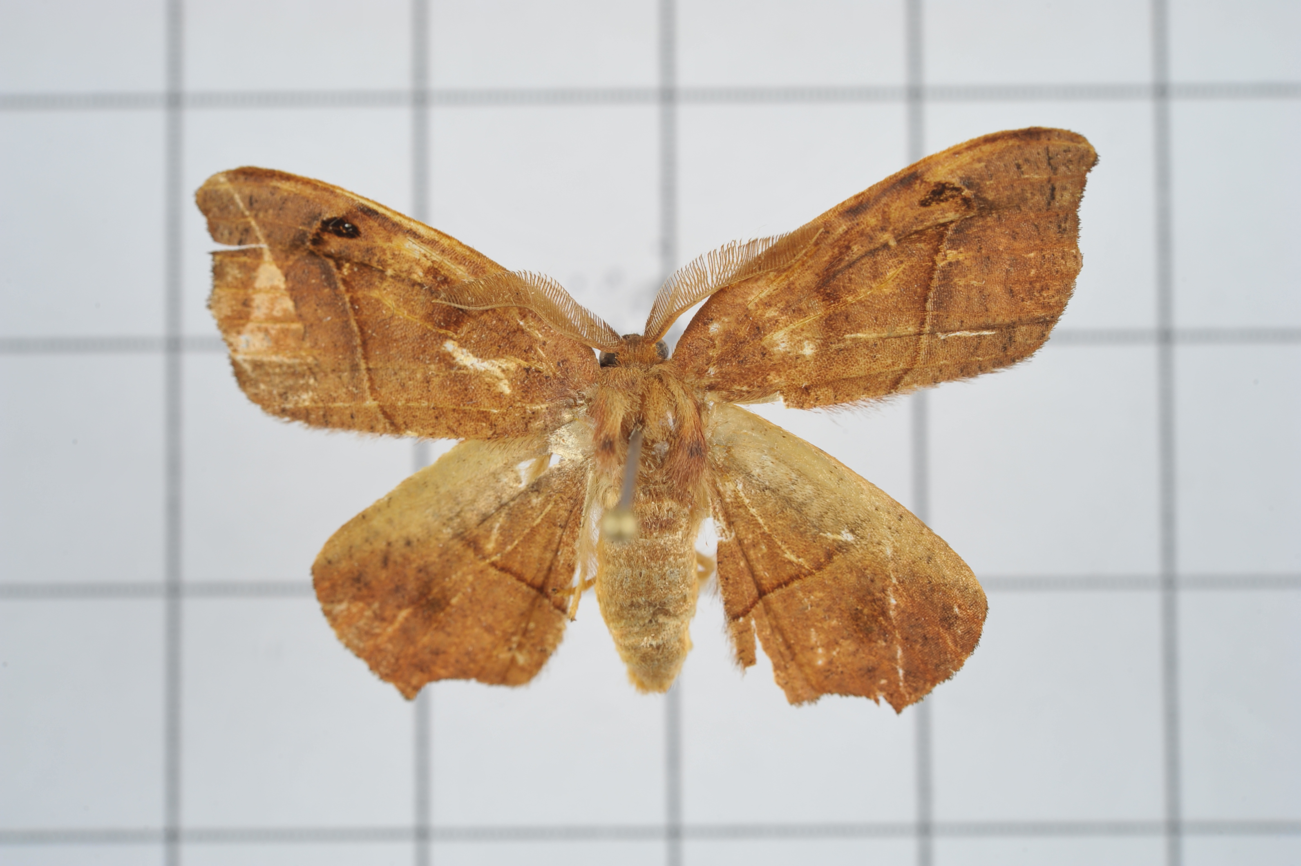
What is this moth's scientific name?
Neoreta purpureofascia
